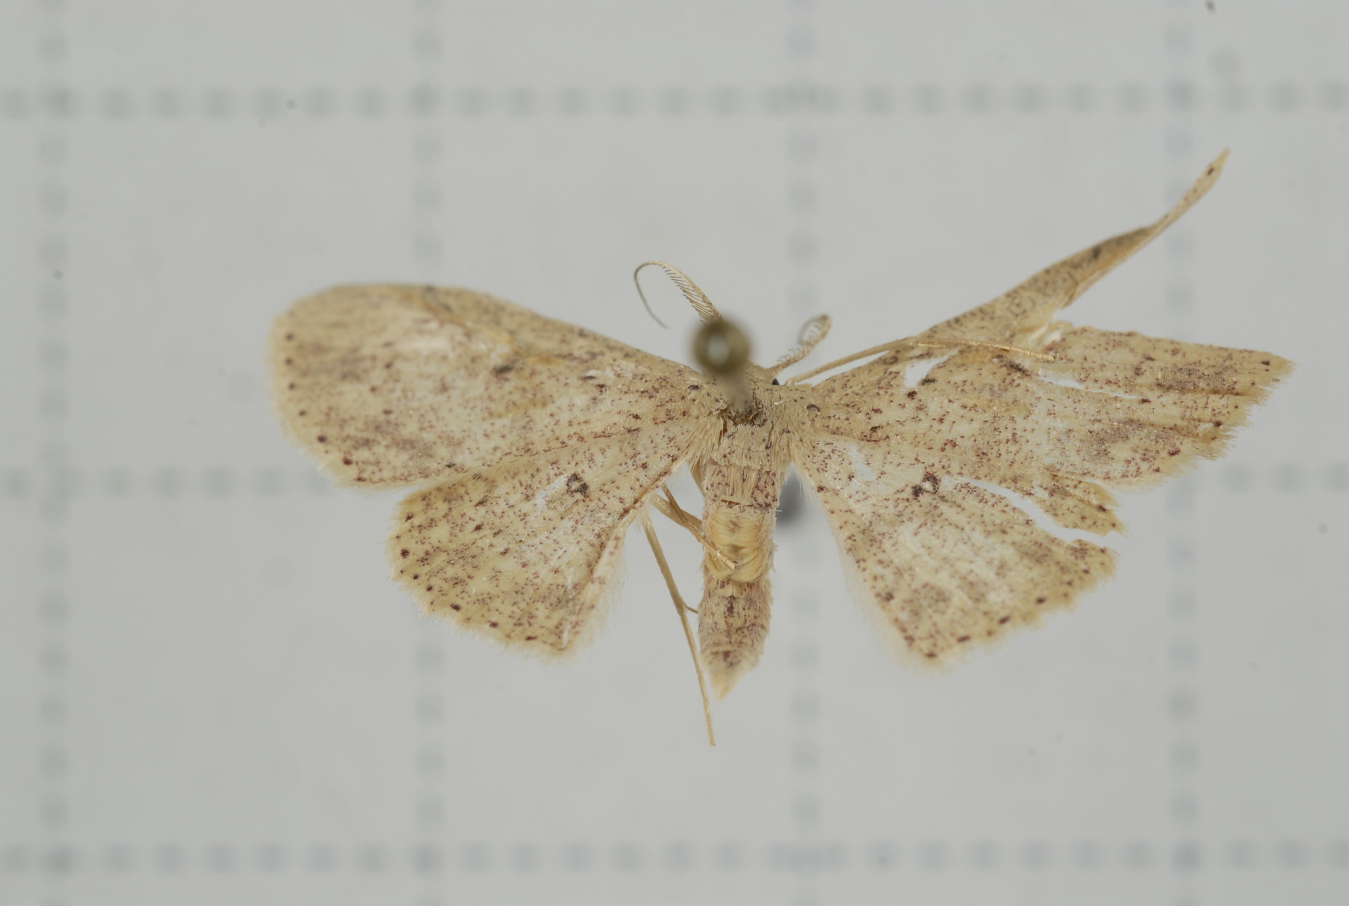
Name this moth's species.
Perixera illepidaria
